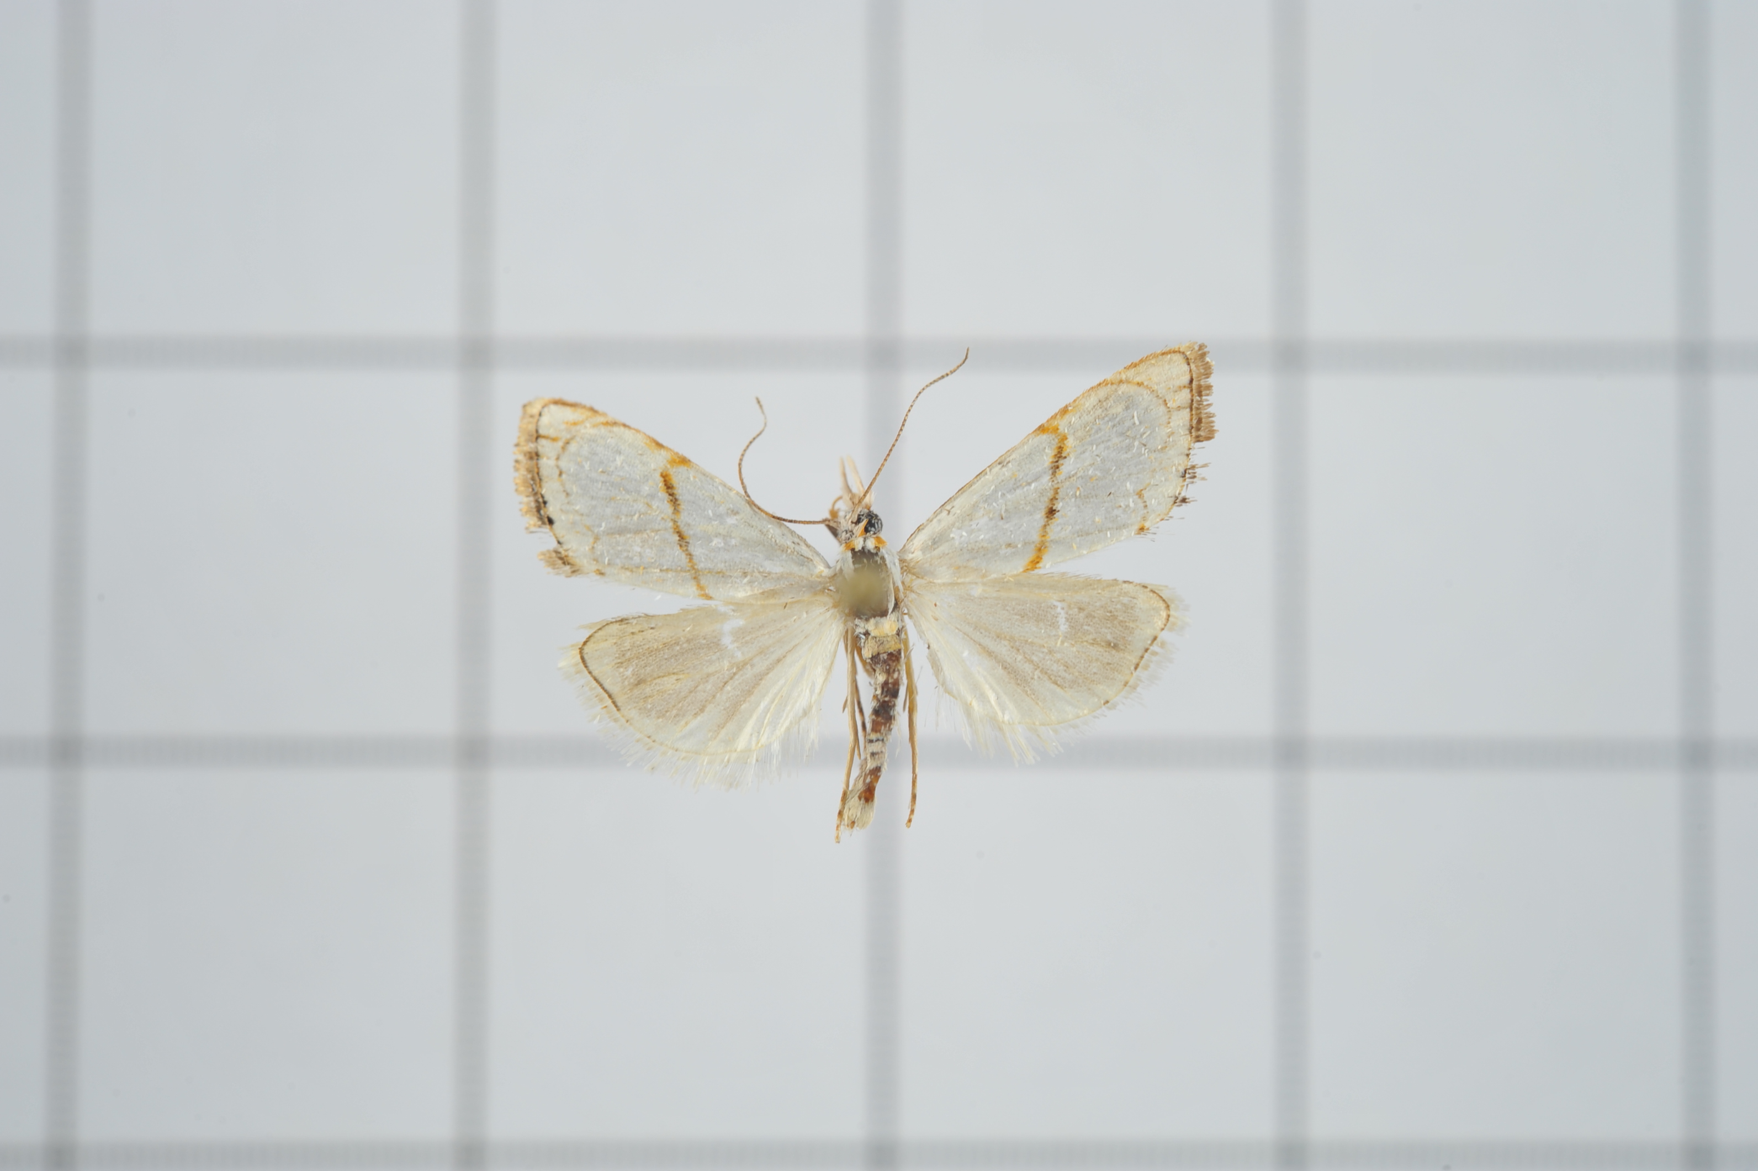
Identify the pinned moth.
Pseudargyria interruptella
